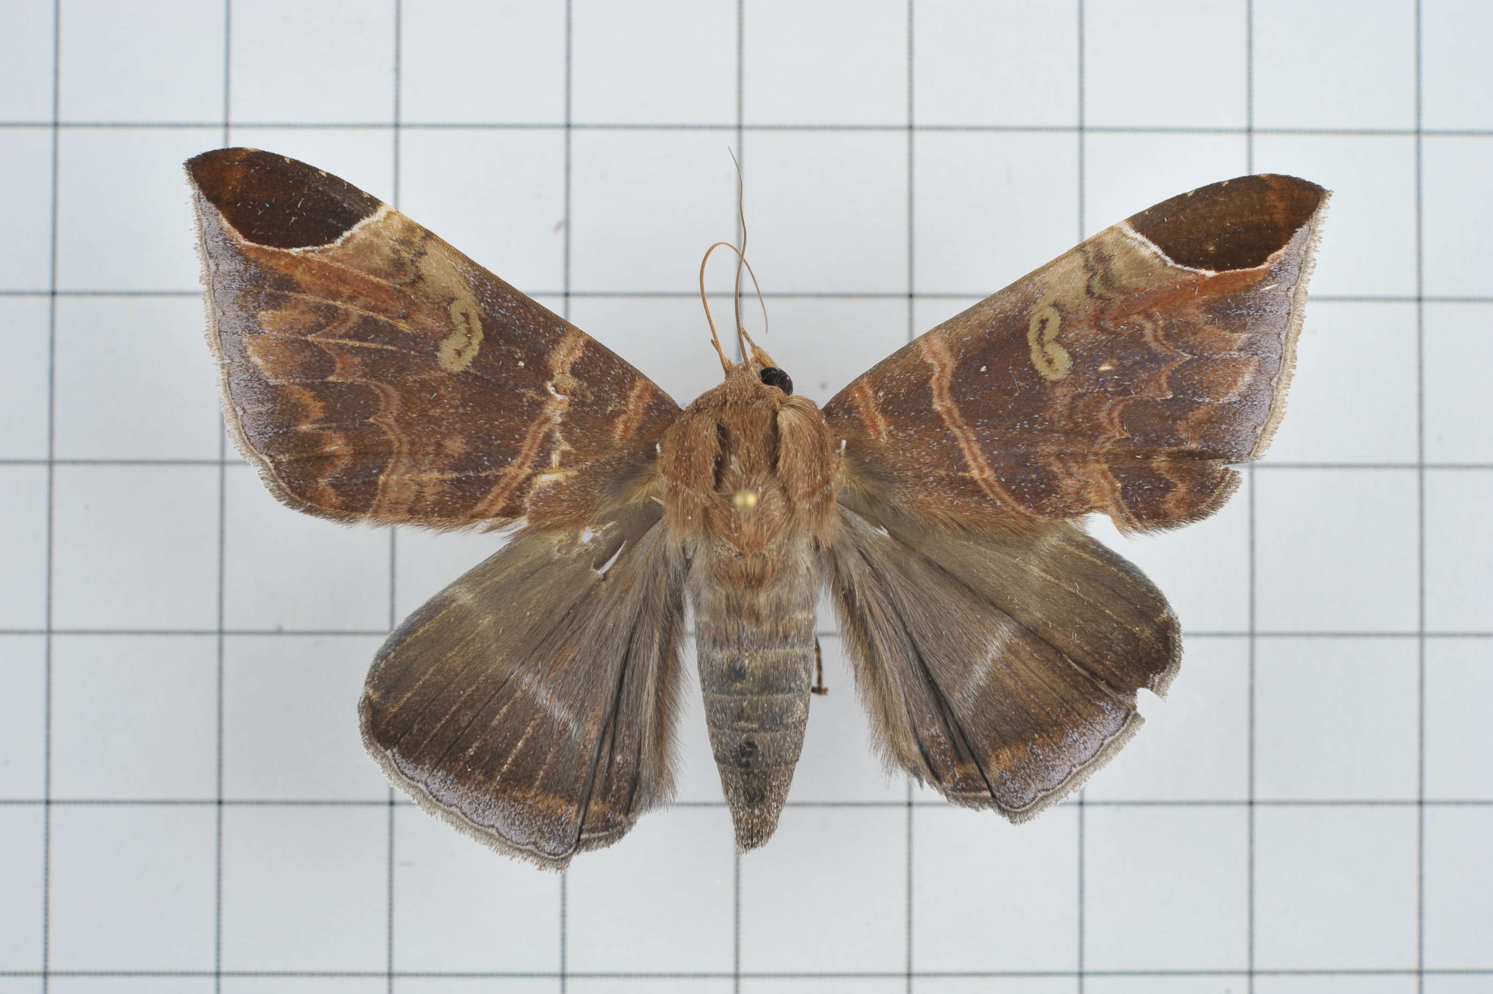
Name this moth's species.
Pindara illibata
